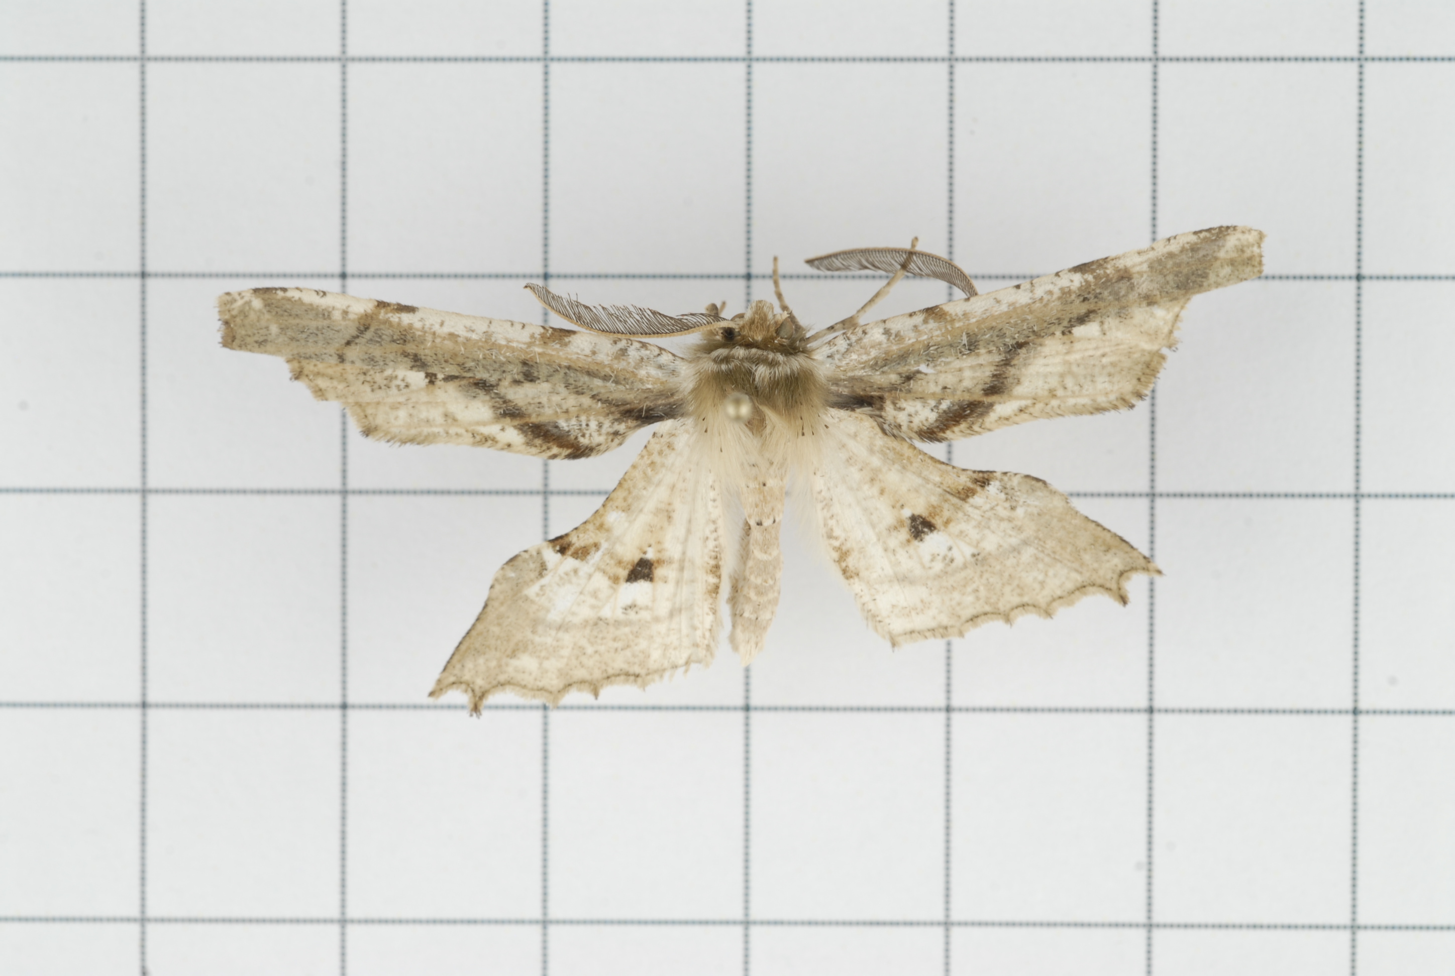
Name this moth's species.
Apochima praeacutaria
